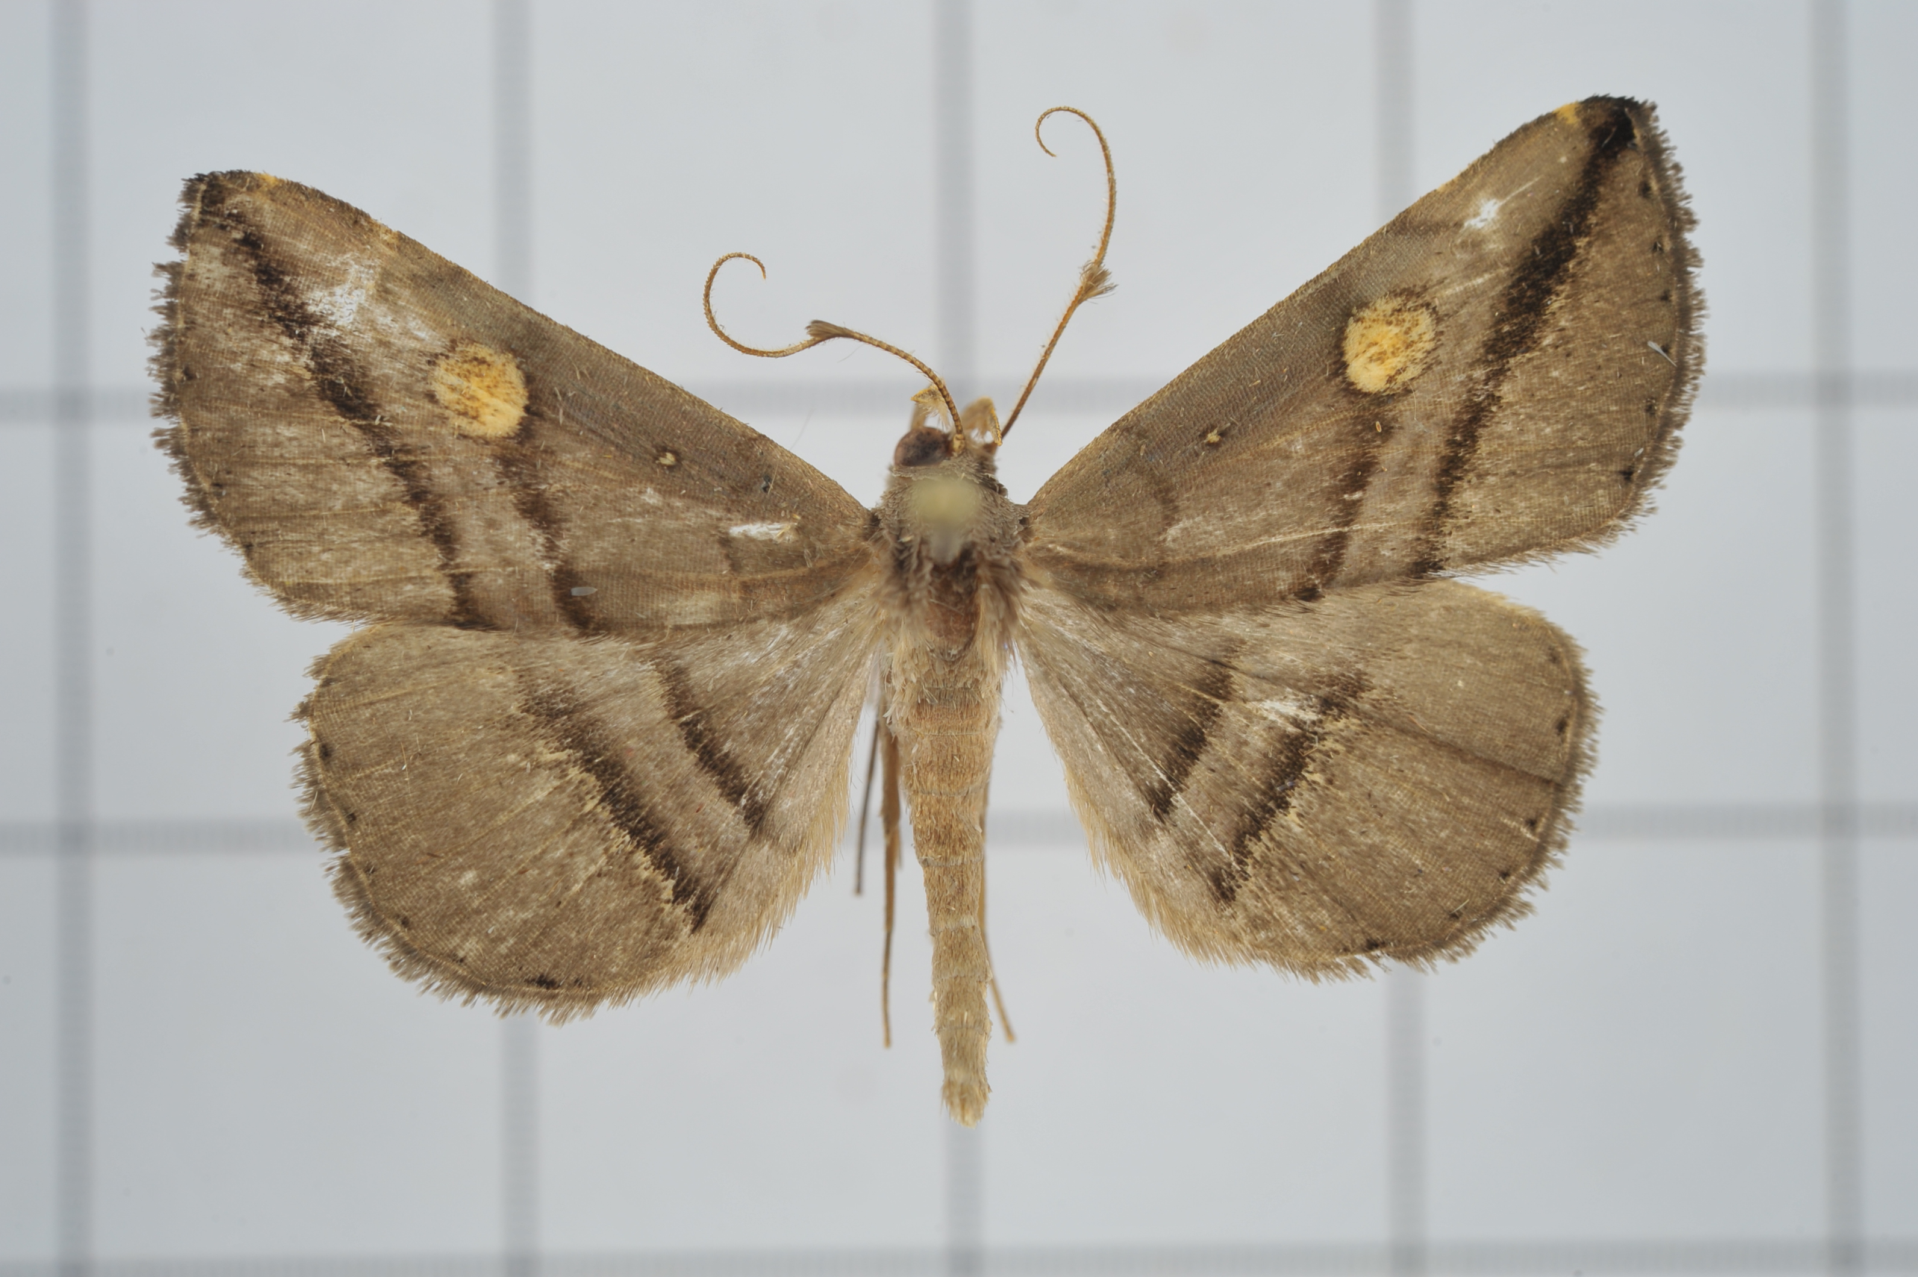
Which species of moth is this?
Hadennia ochreistigma
